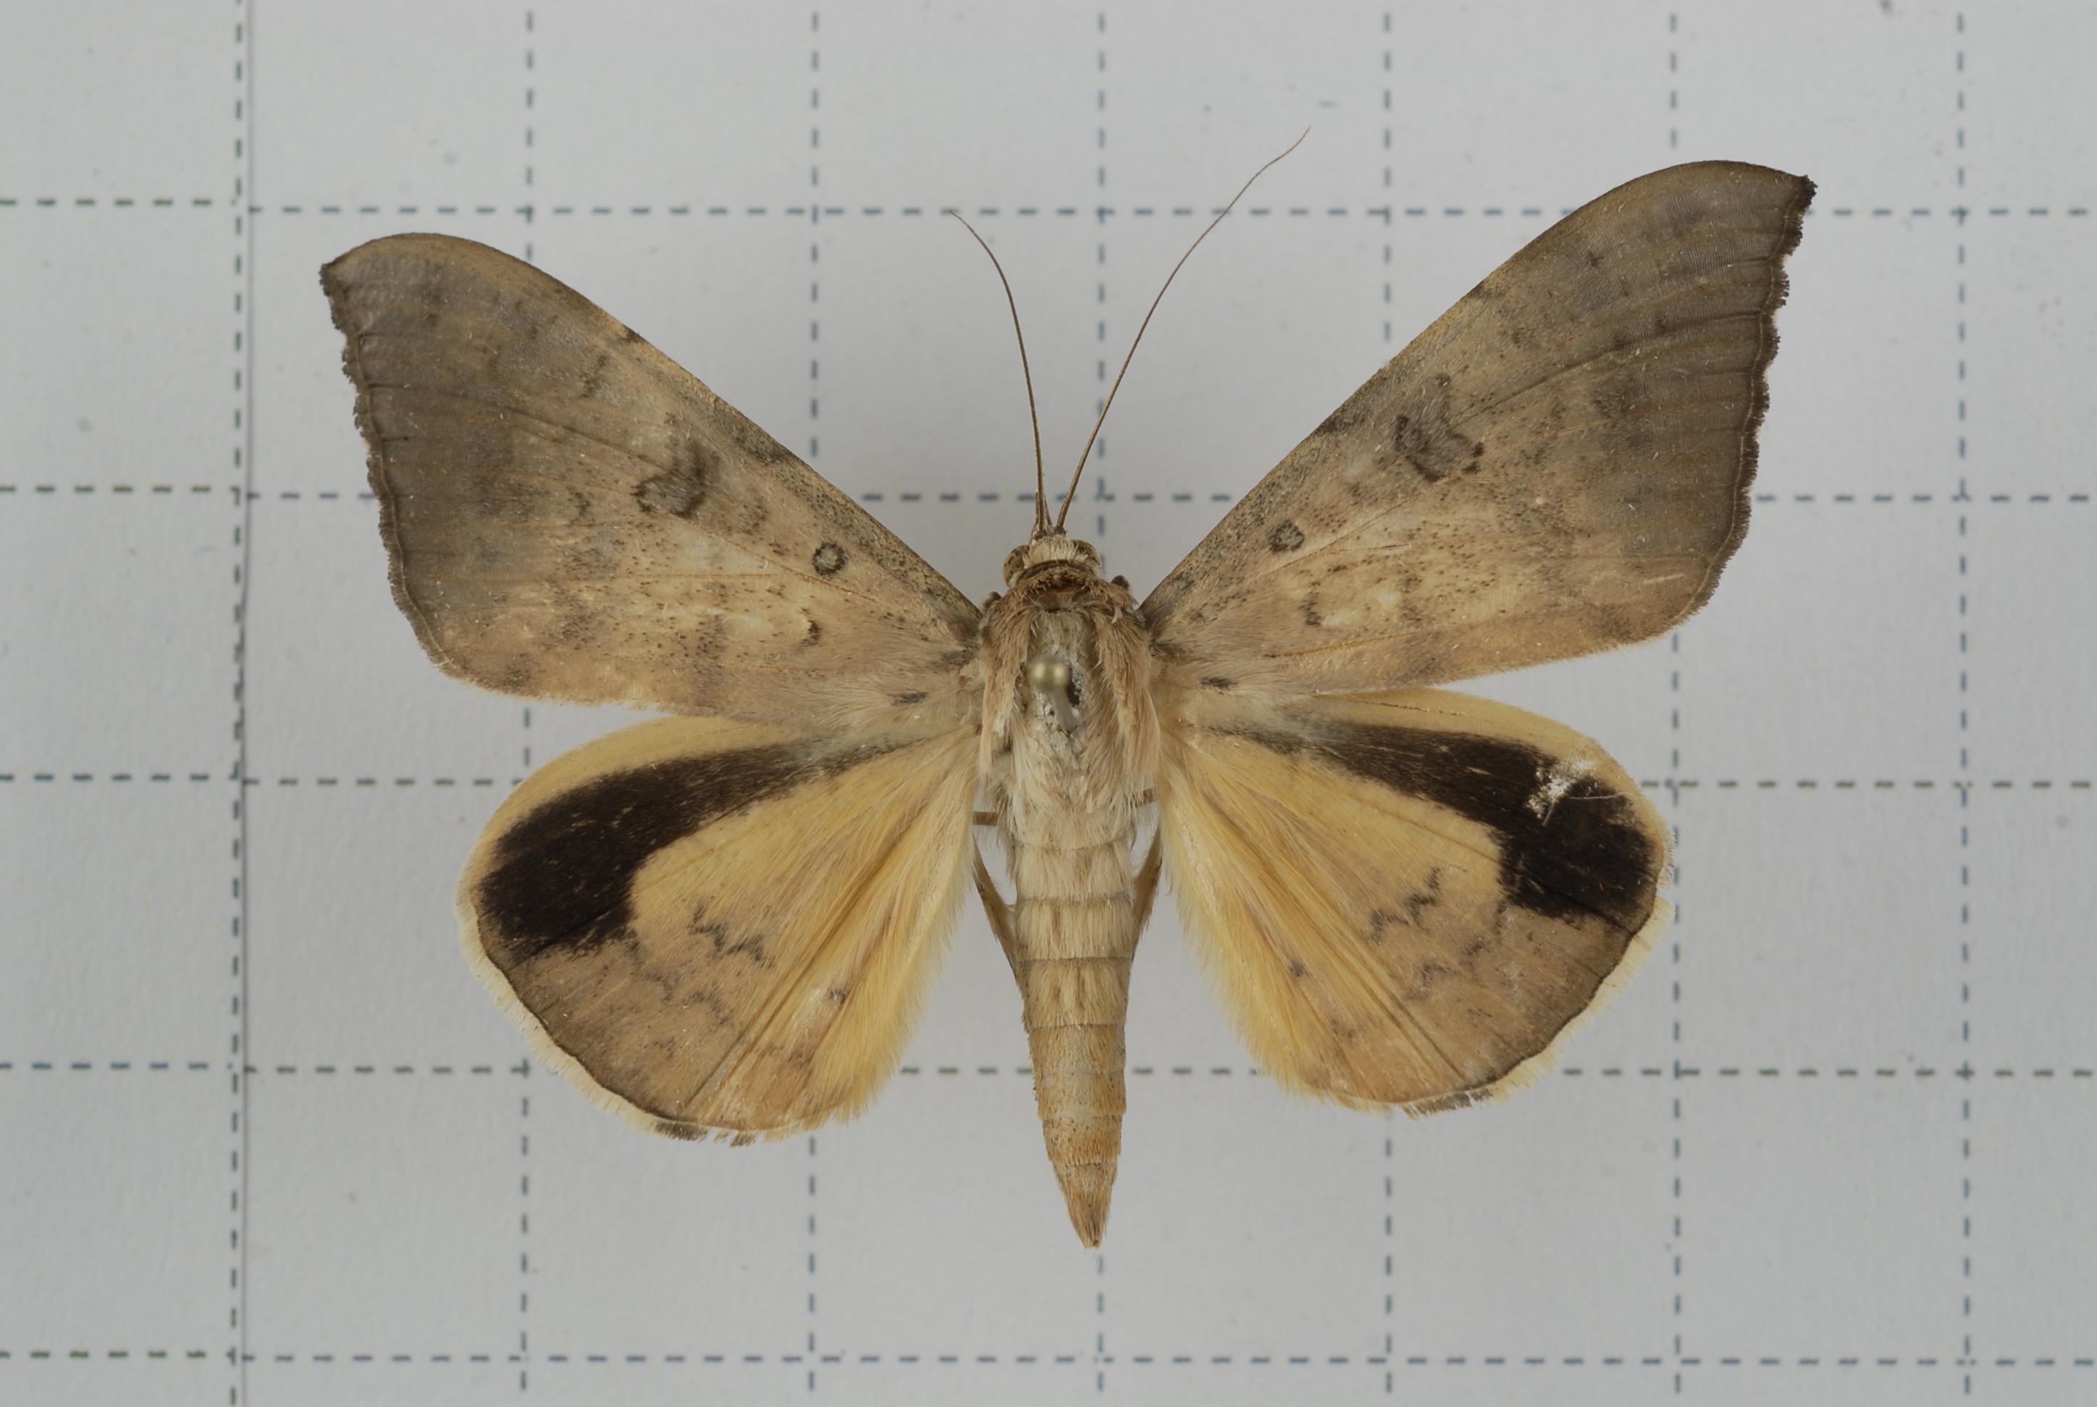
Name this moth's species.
Oxyodes scrobiculata
